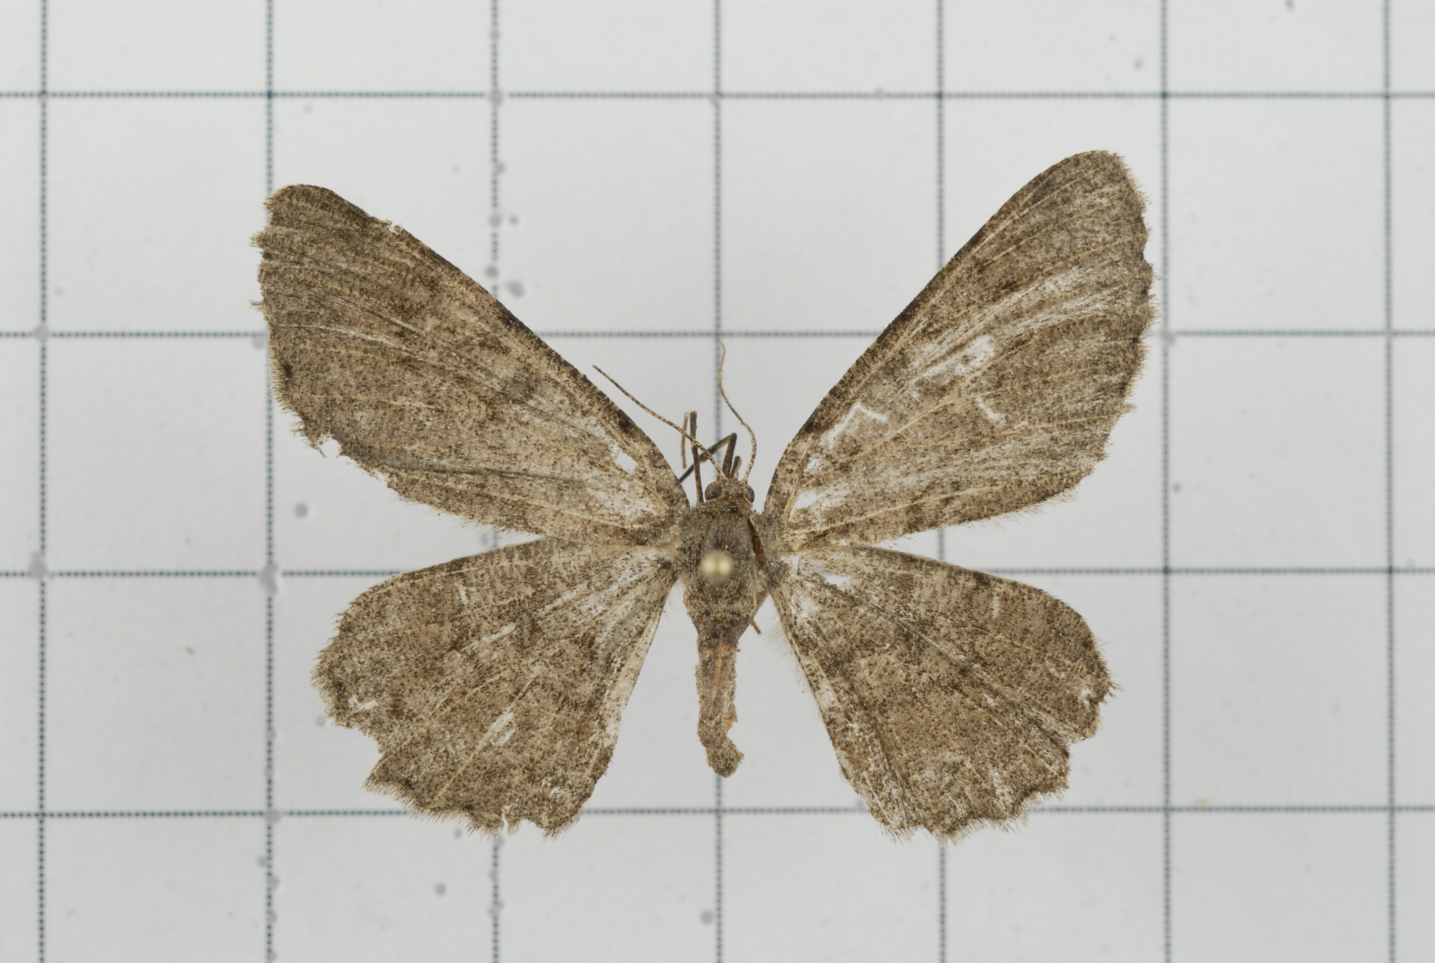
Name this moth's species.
Hypomecis punctinalis glos
